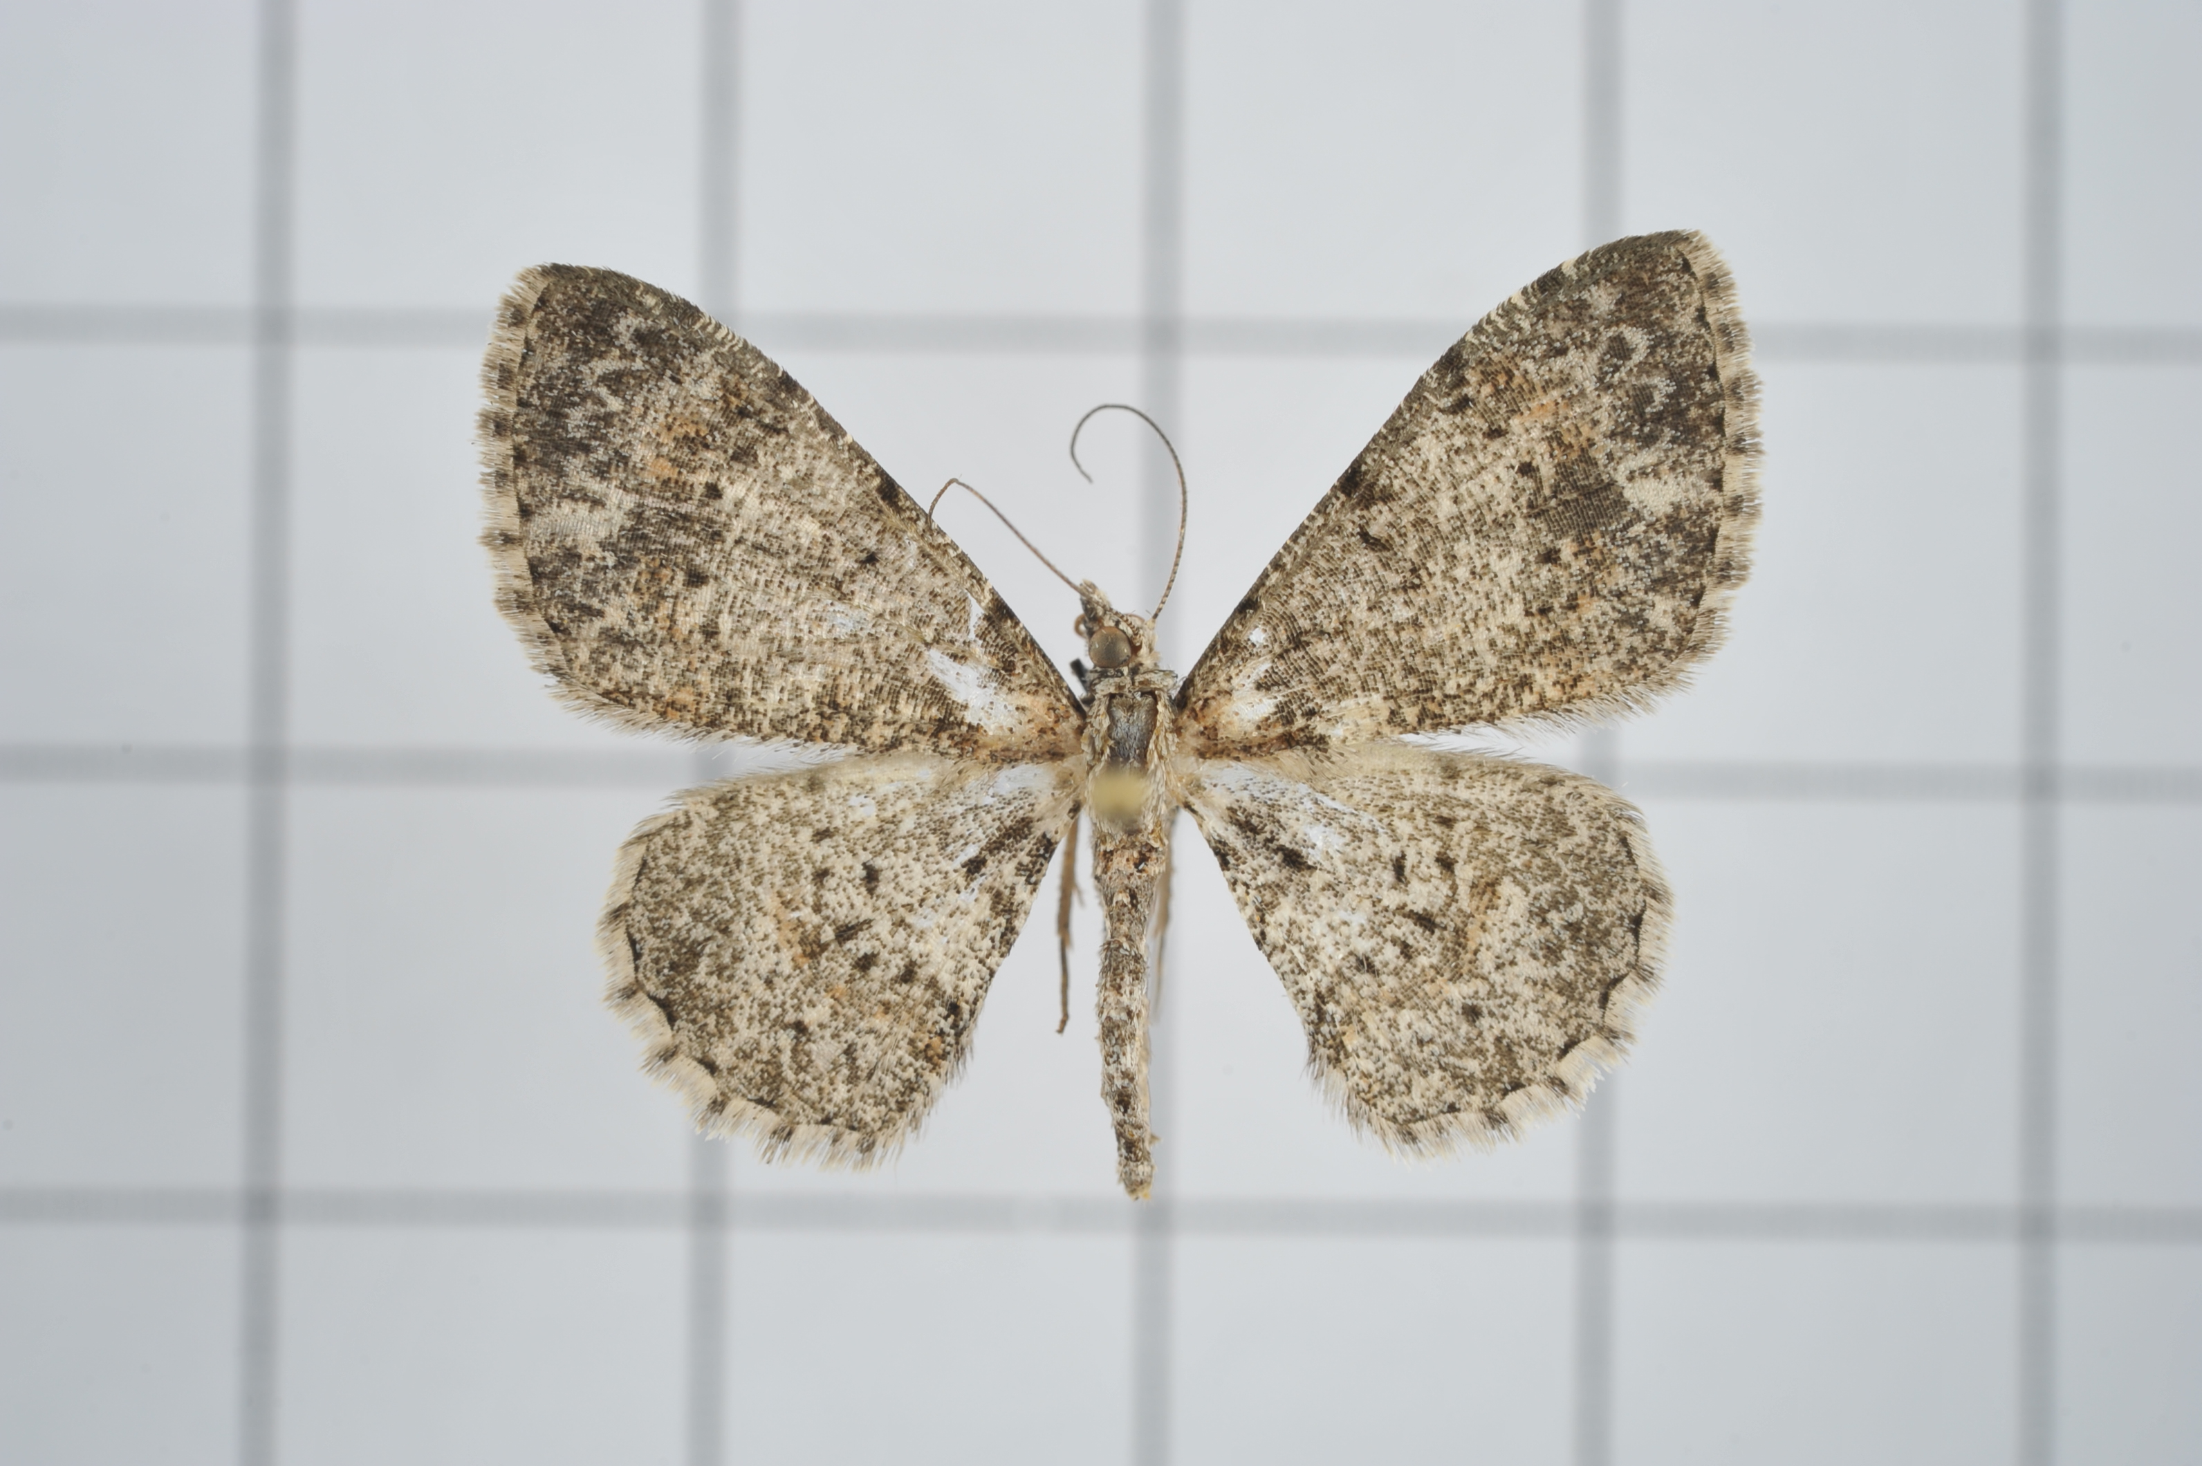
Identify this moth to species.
Myrioblephara simplaria simplaria
